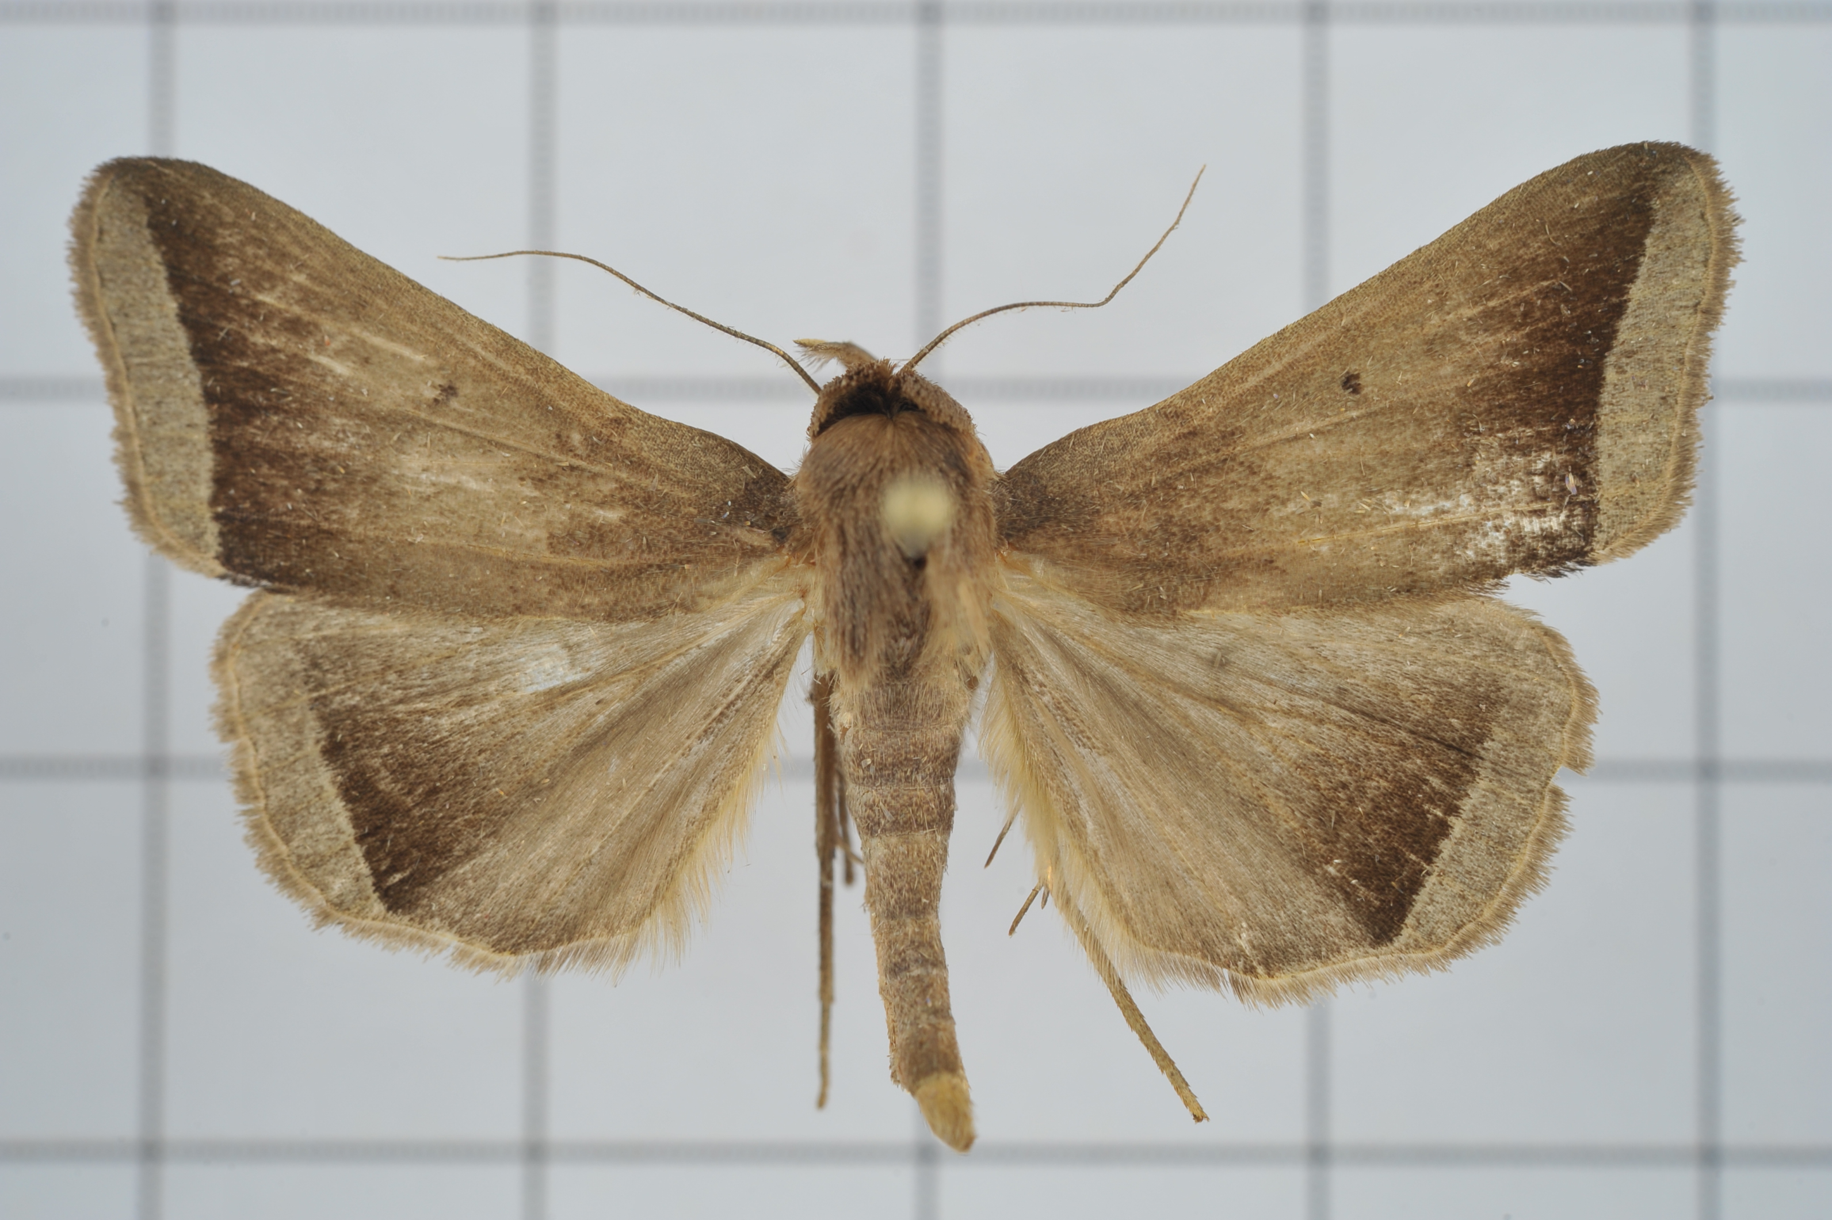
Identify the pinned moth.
Simplicia bimarginata
